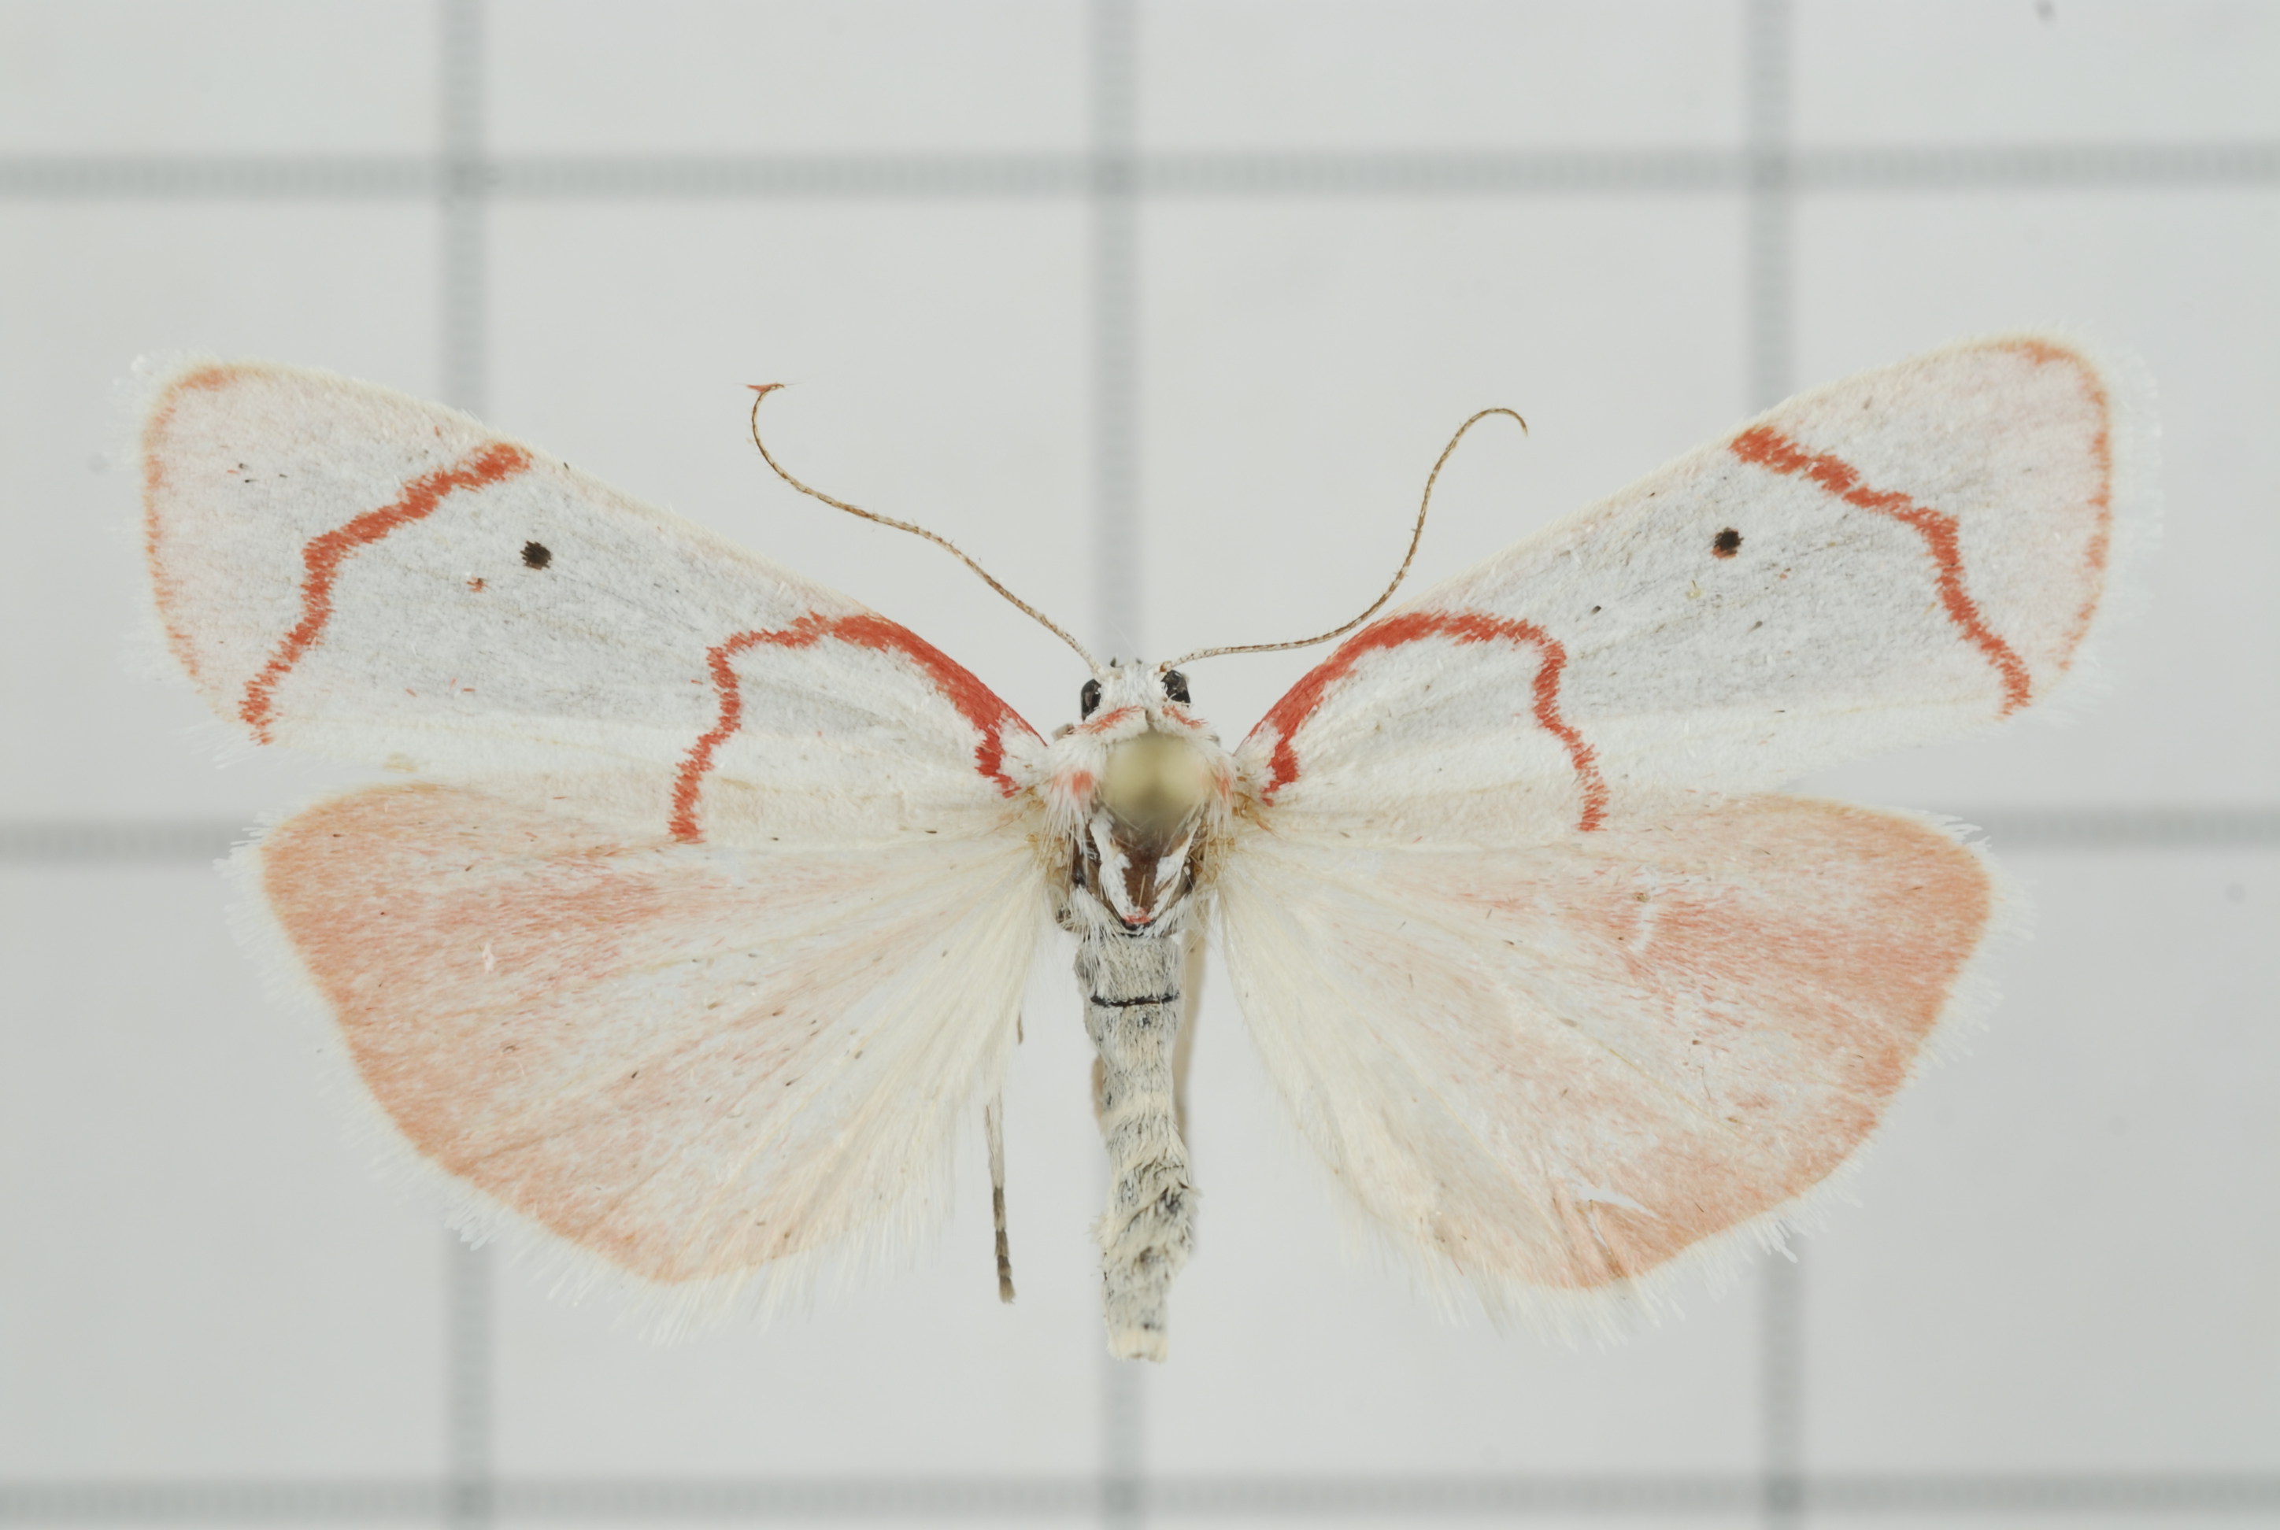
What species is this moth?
Cyana sanguinea
